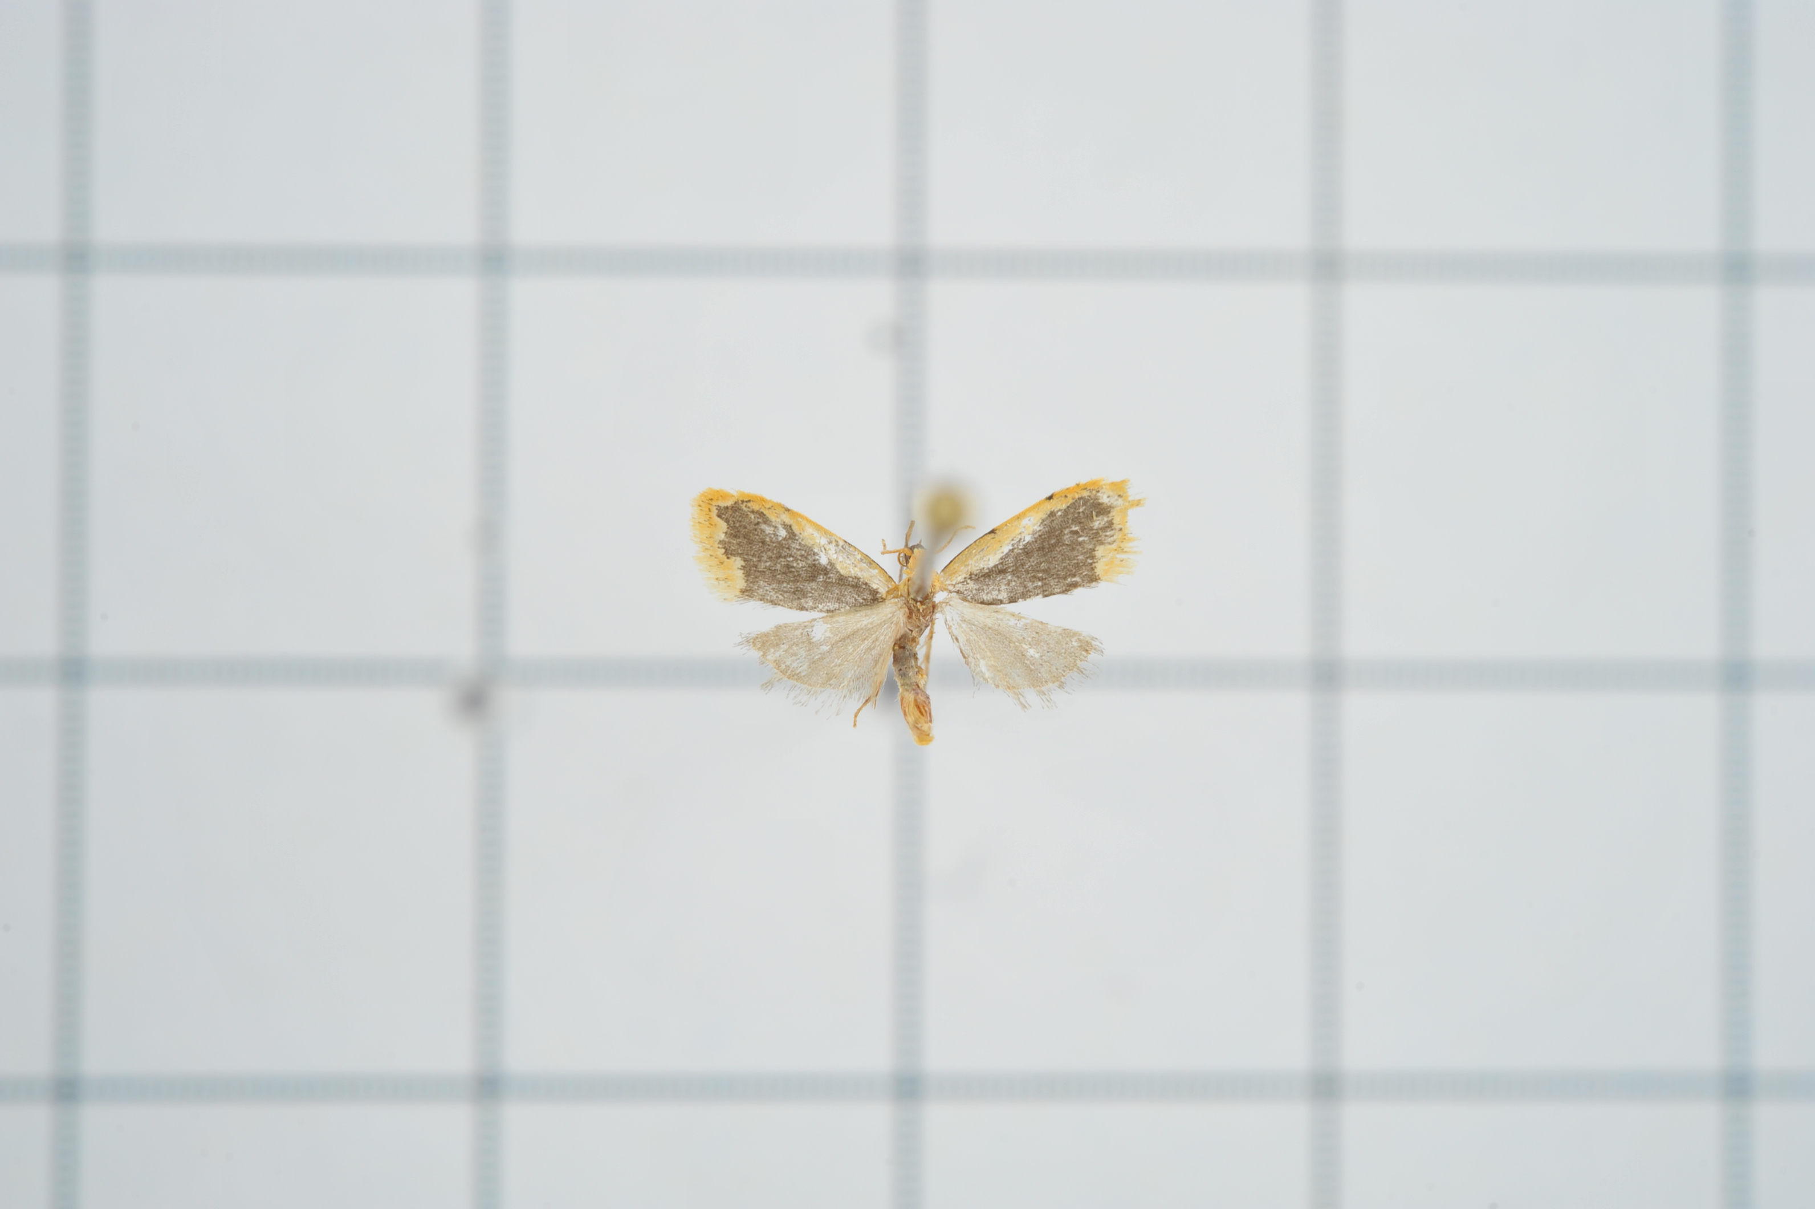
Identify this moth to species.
Diduga taiwana
